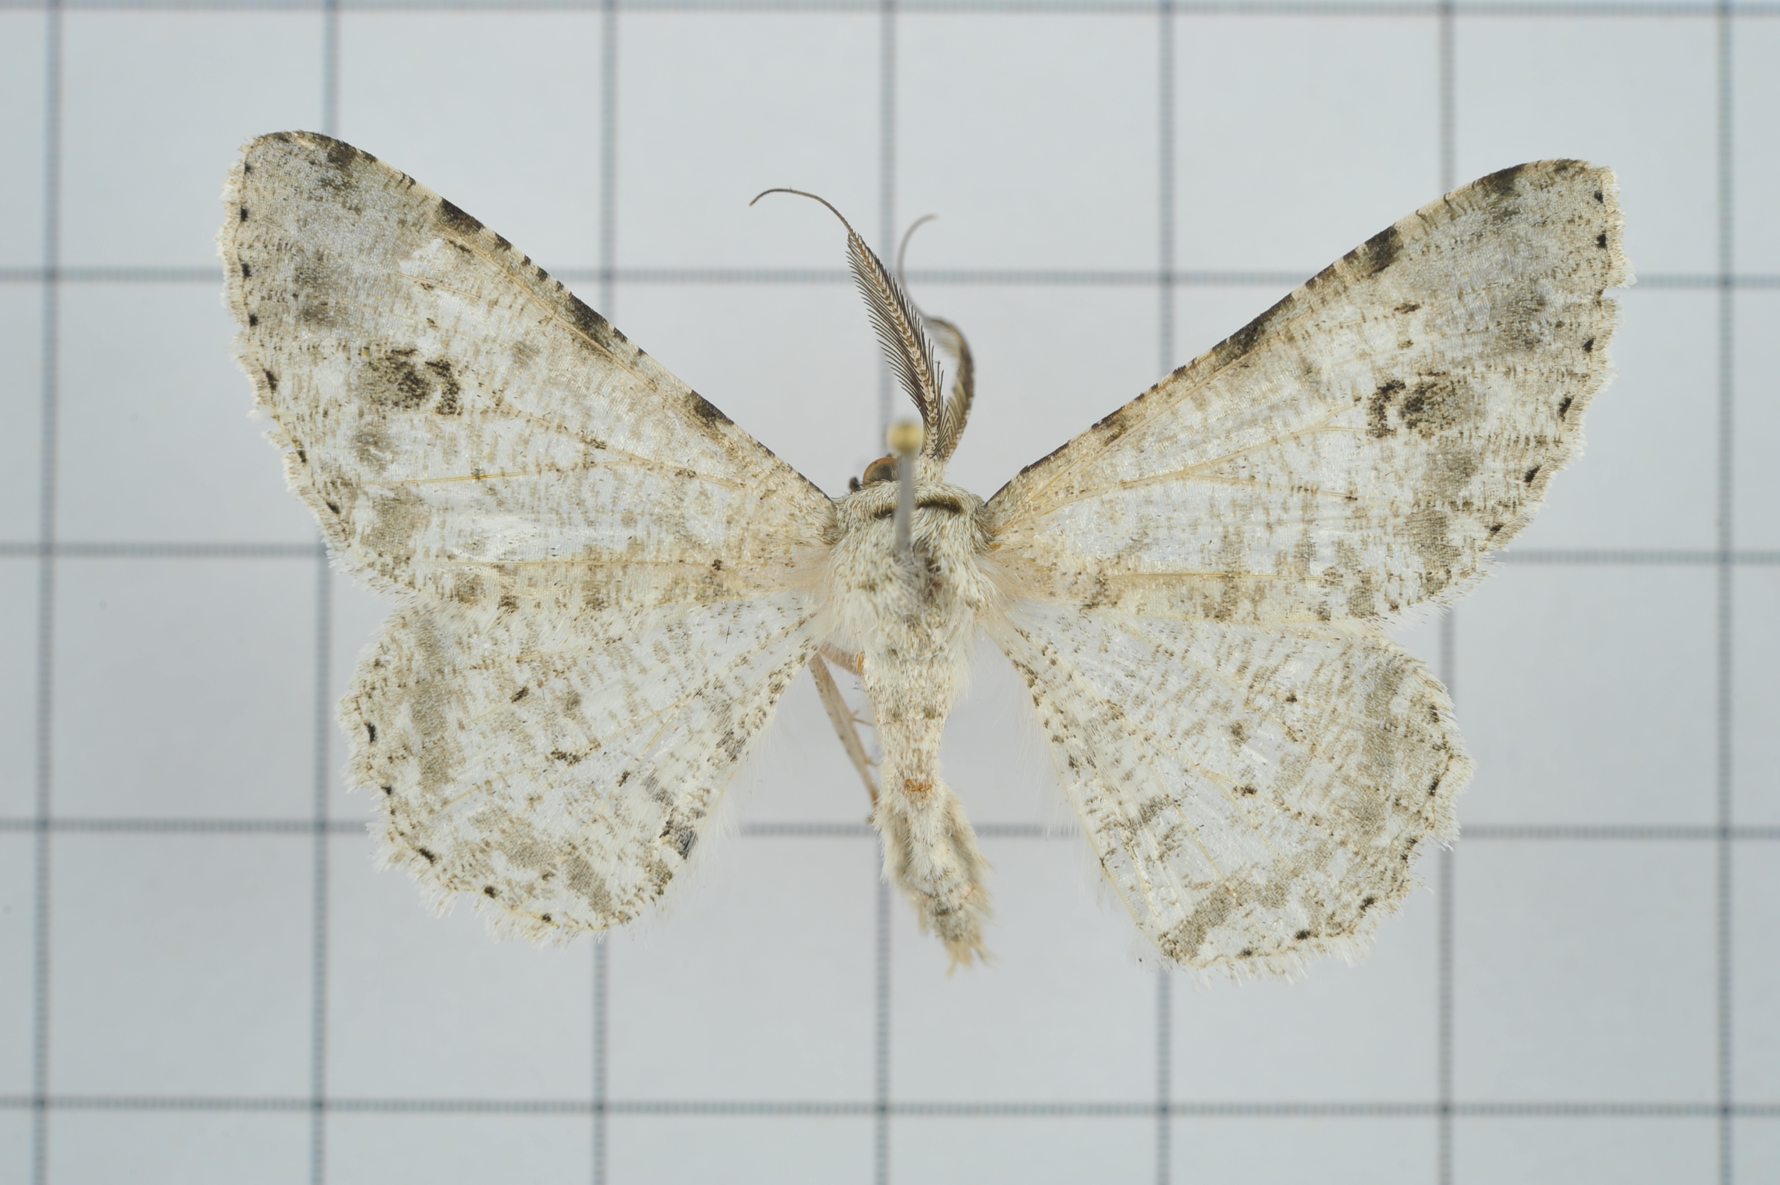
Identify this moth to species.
Lassaba parvalbidaria parvalbidaria
